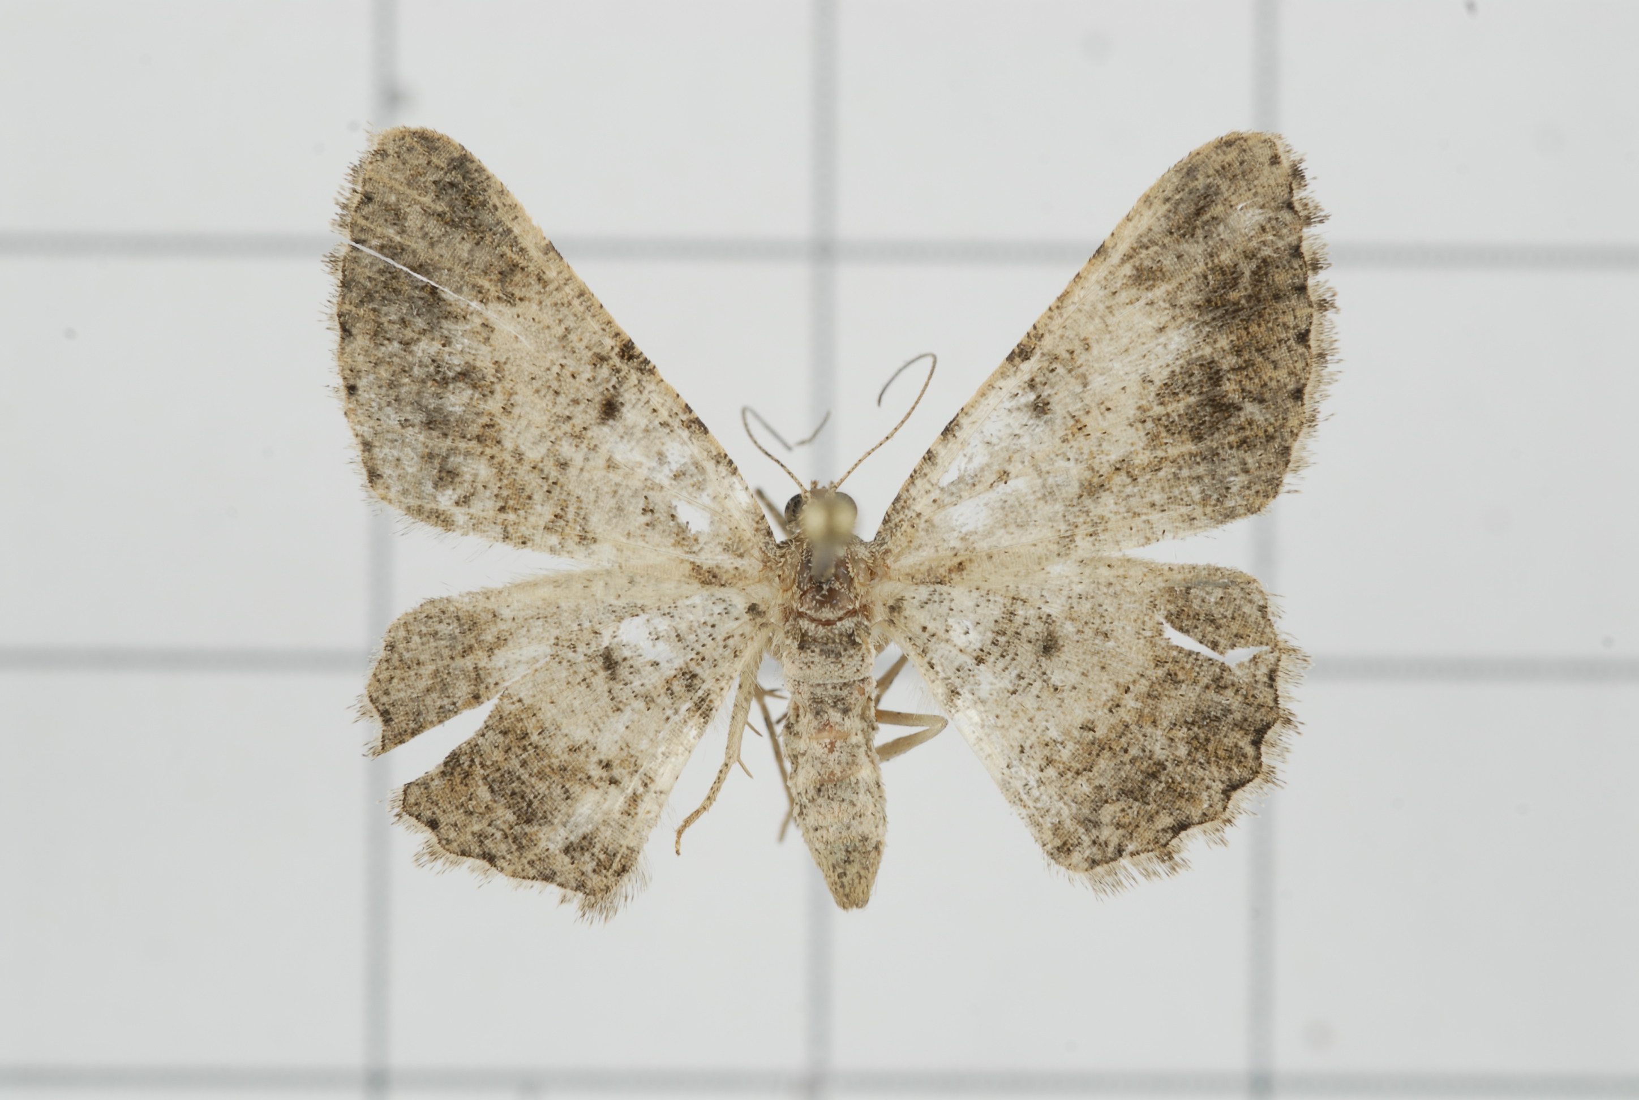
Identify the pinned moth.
Psilalcis breta rantaizana
